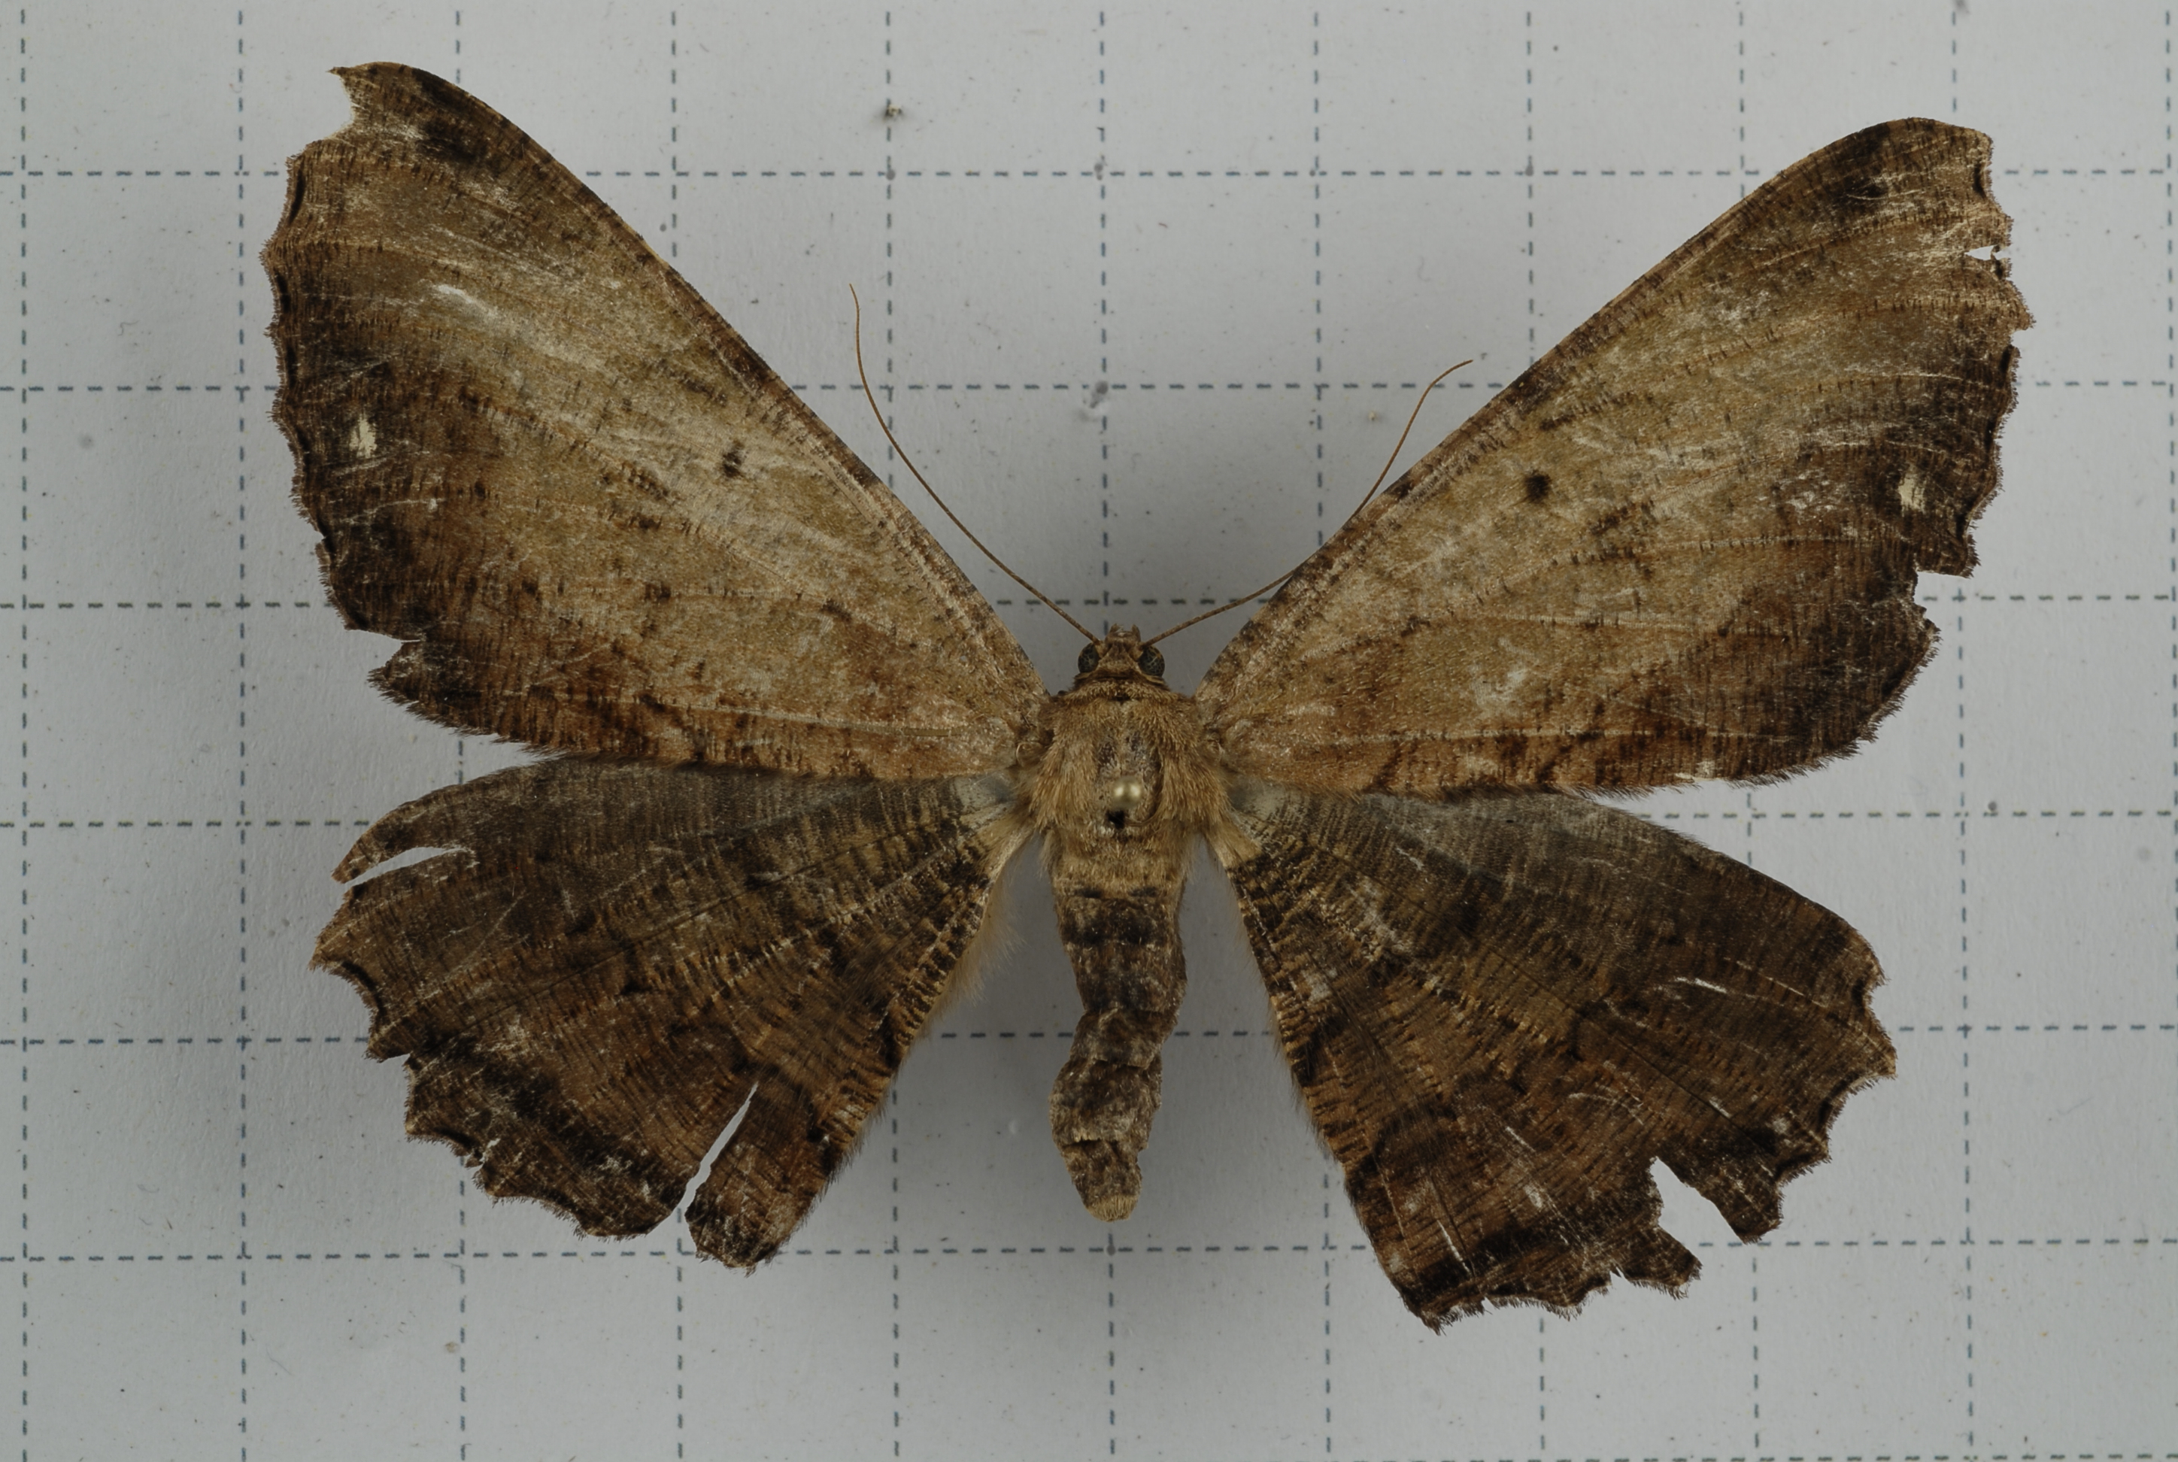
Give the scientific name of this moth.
Chorodna creataria
